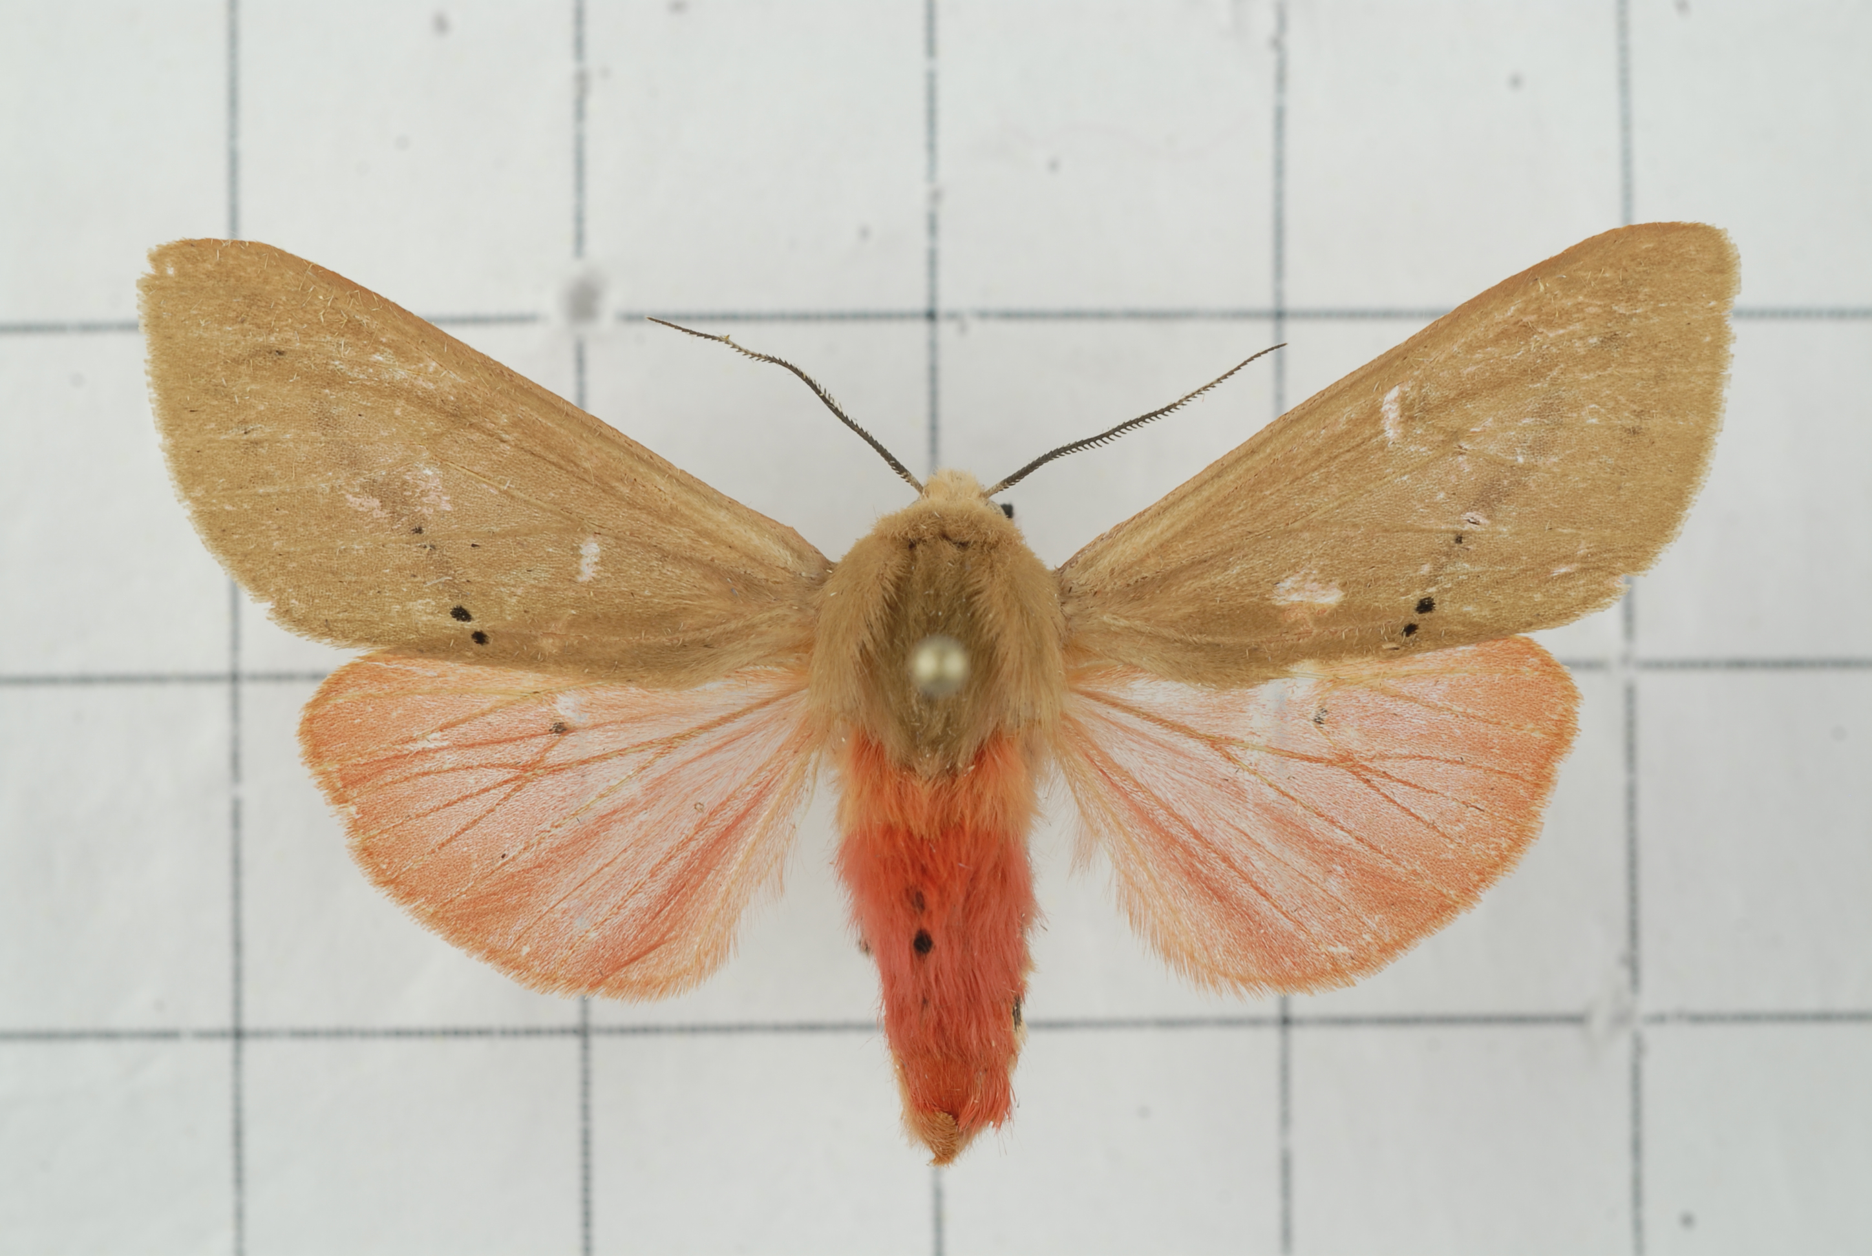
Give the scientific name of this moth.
Spilarctia wilemani
